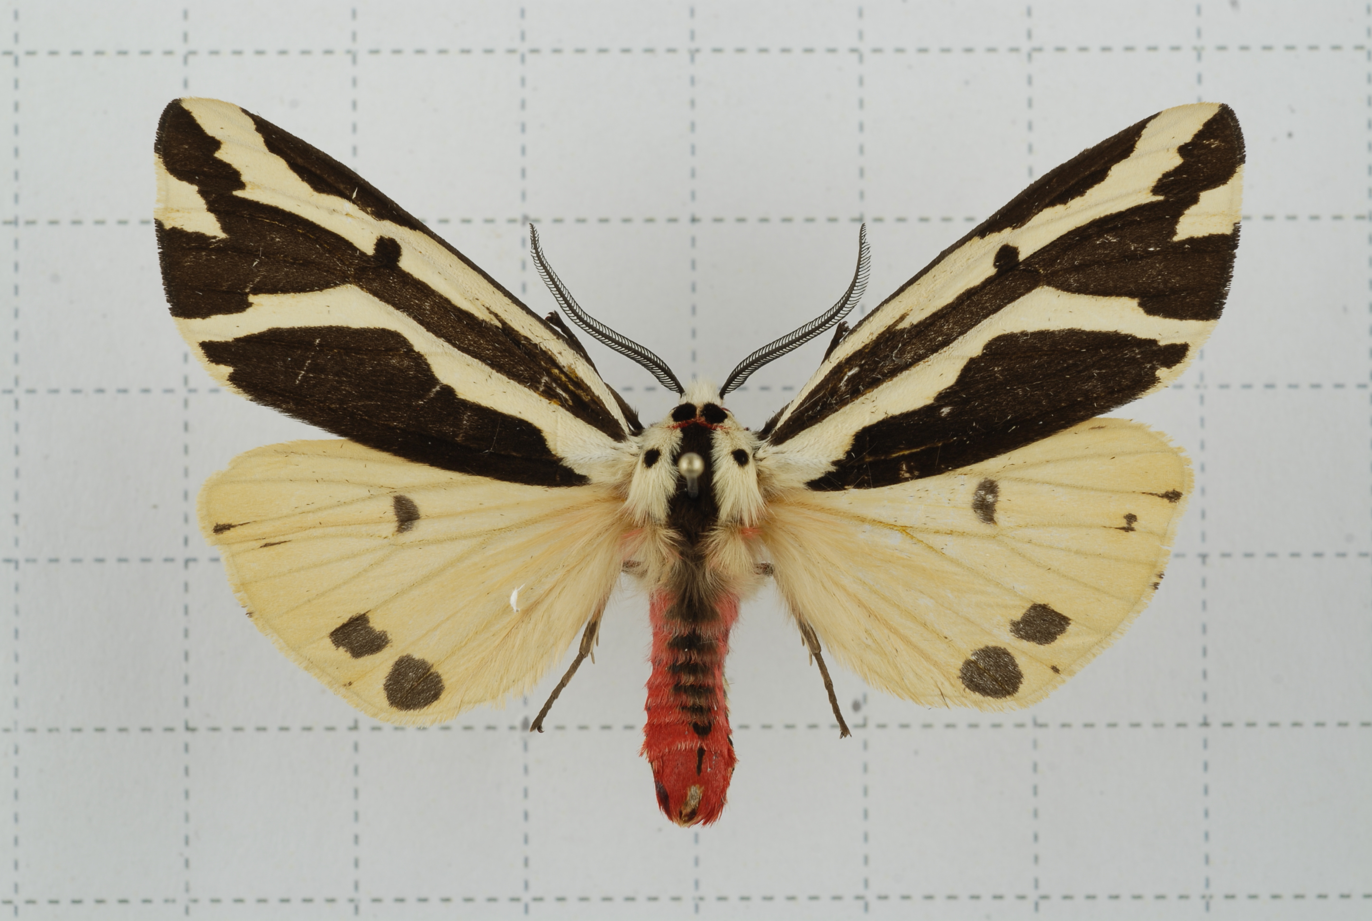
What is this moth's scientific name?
Paraspilarctia magna
